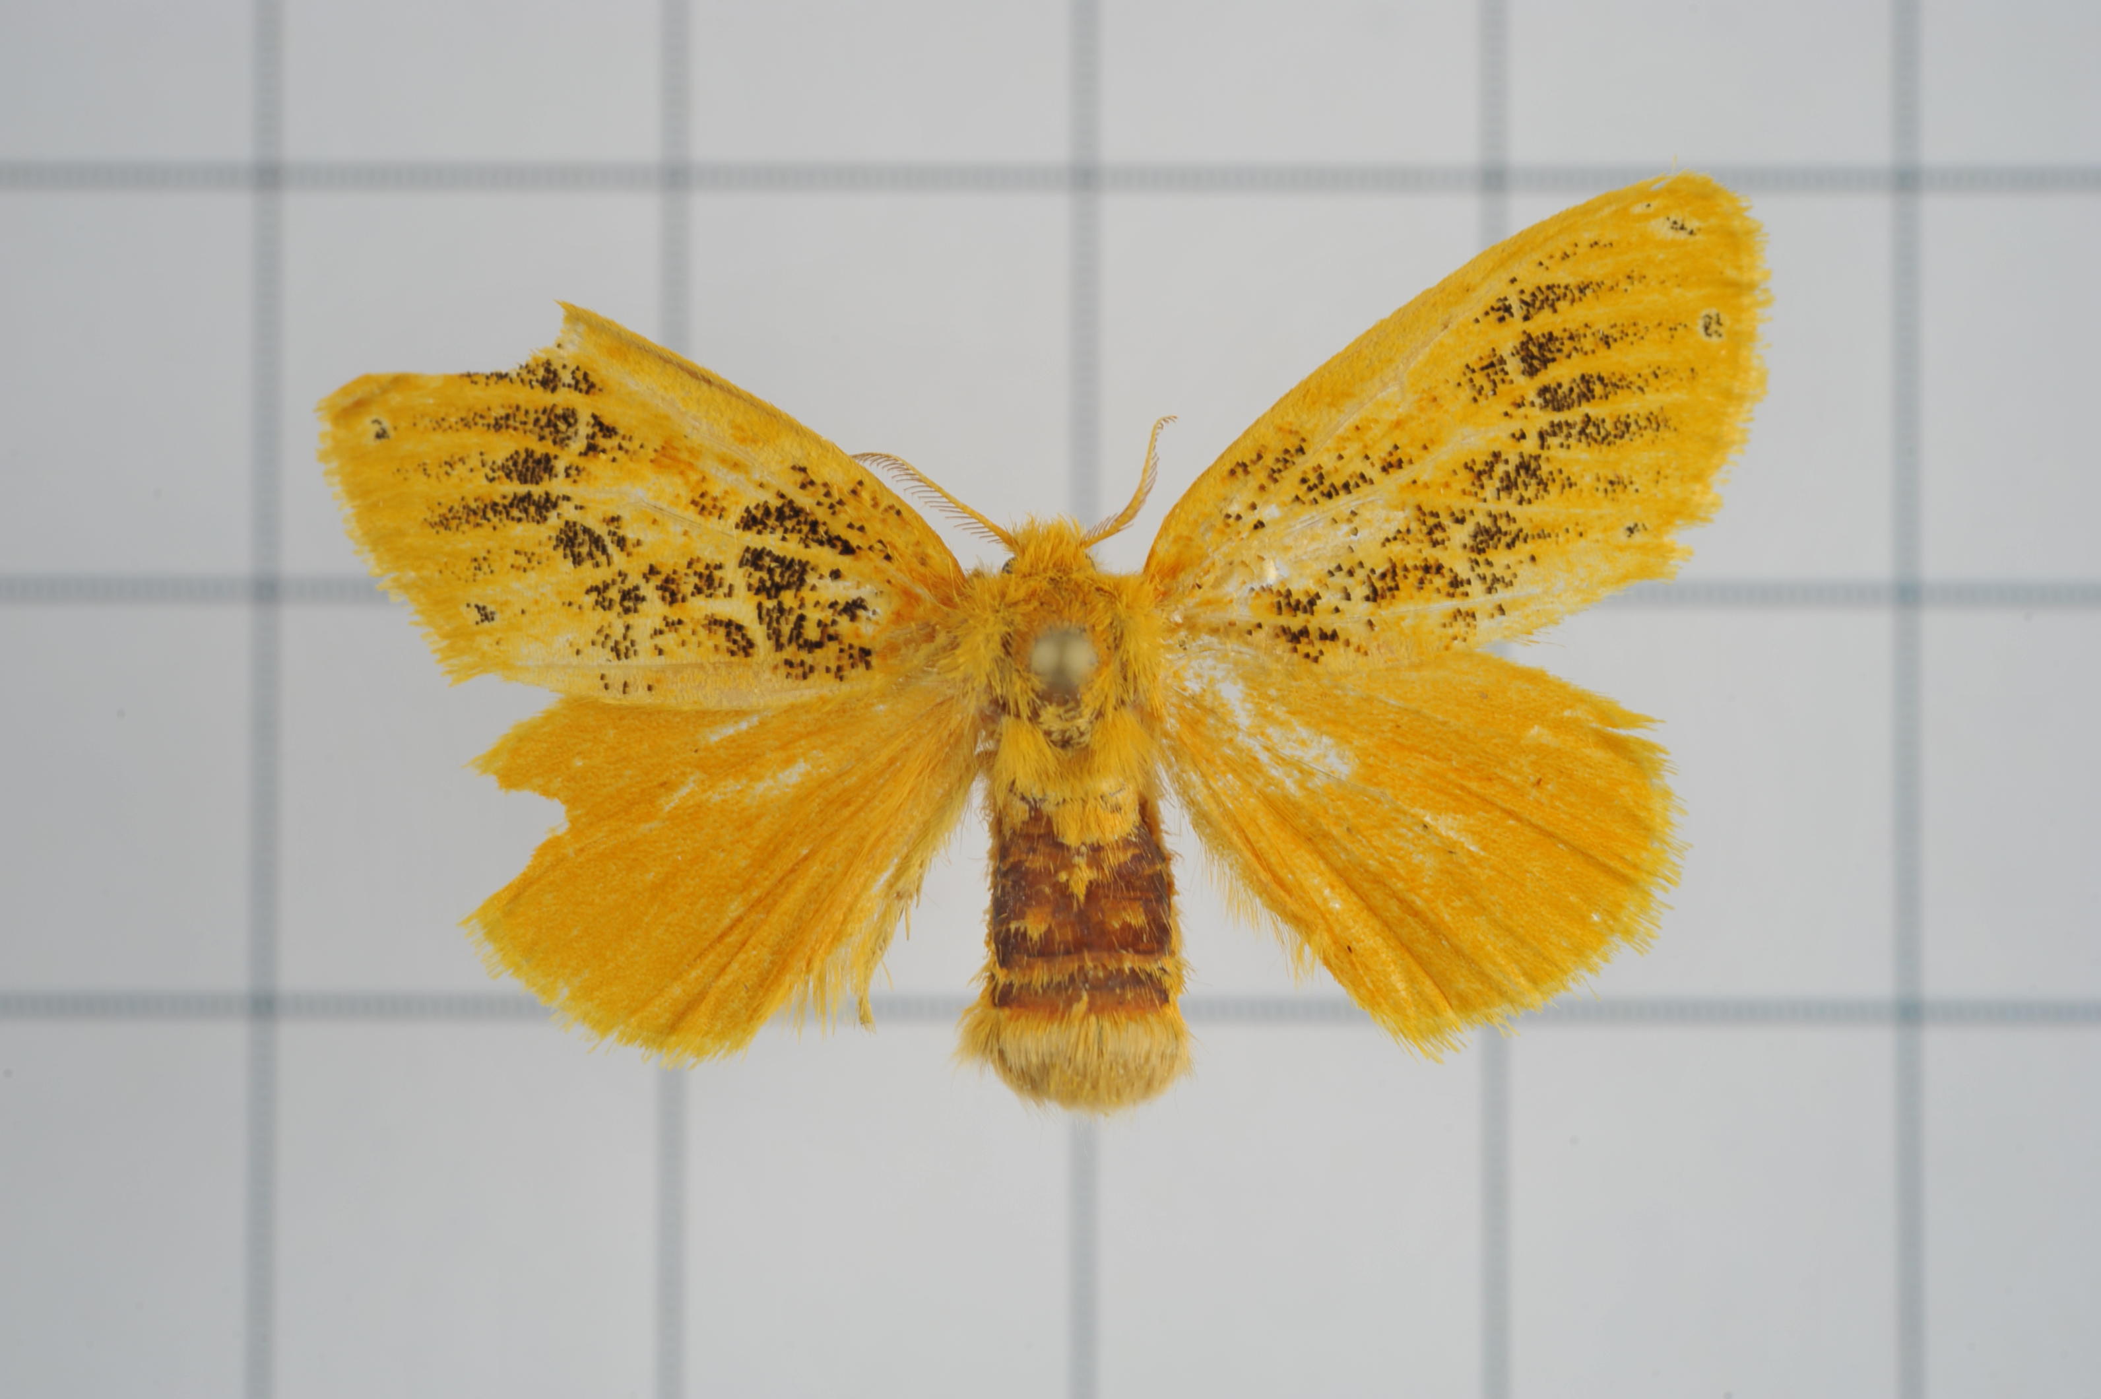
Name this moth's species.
Euproctis striata
